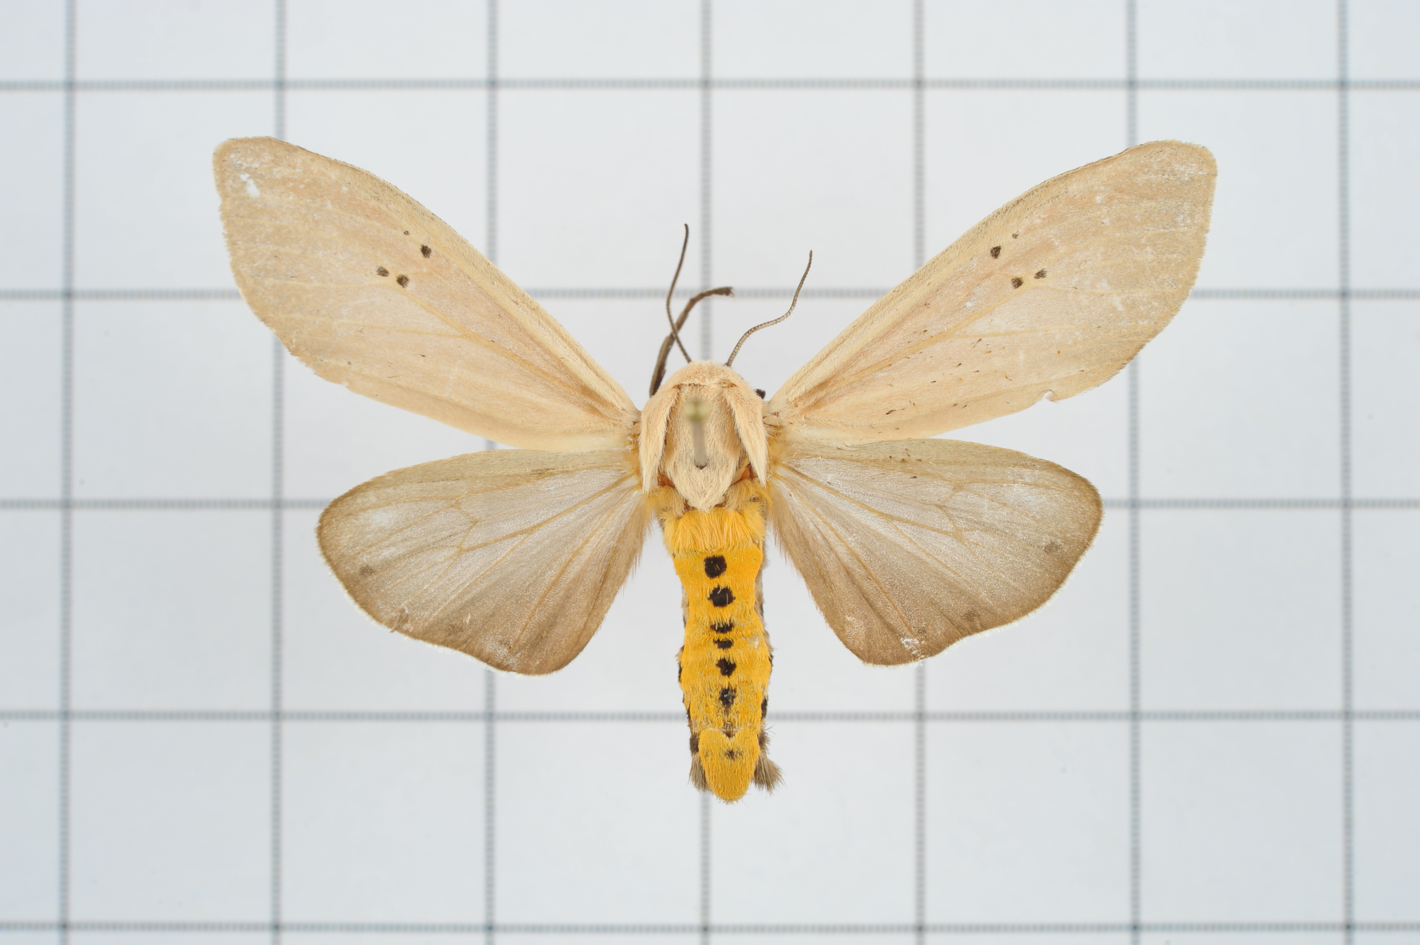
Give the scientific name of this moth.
Creatonotos transiens koni
